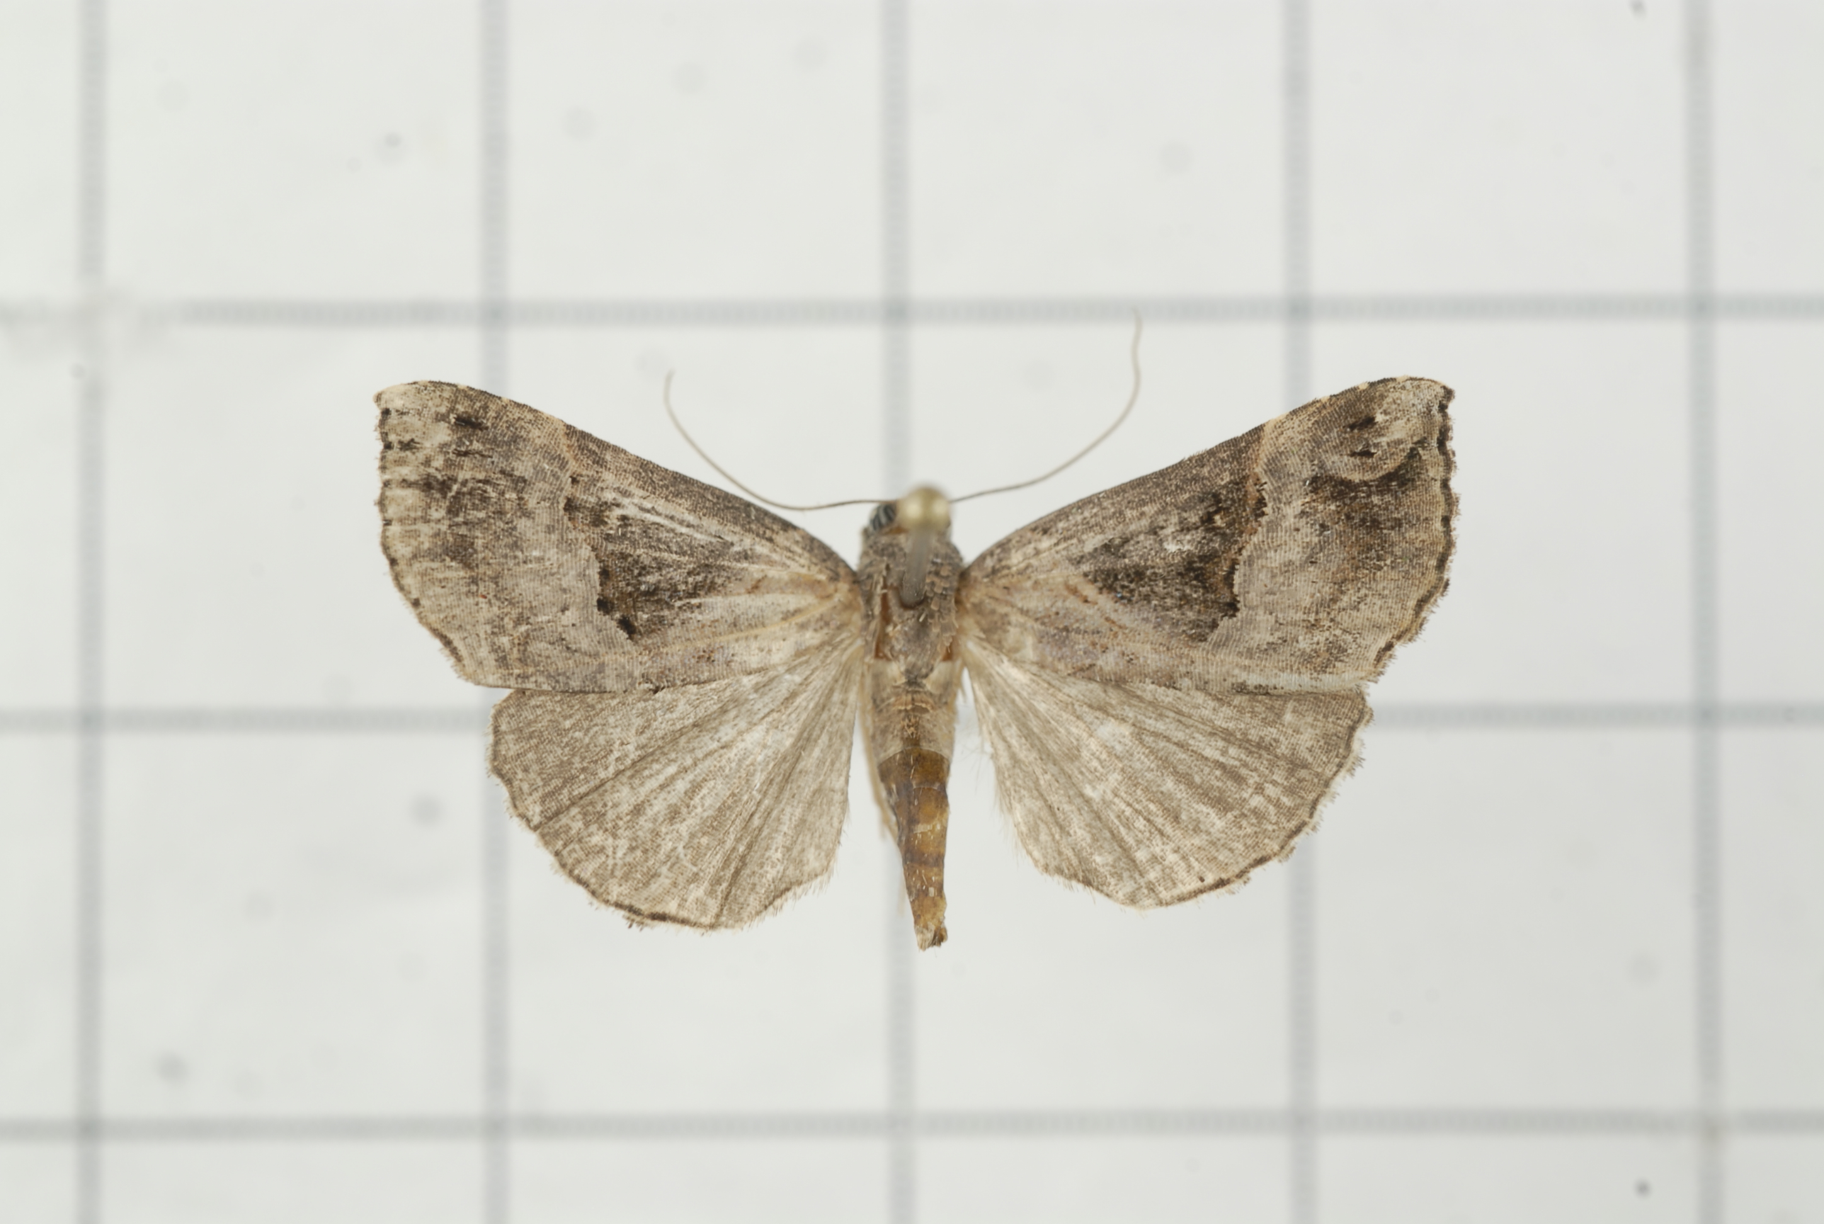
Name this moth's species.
Hypena triangularis
